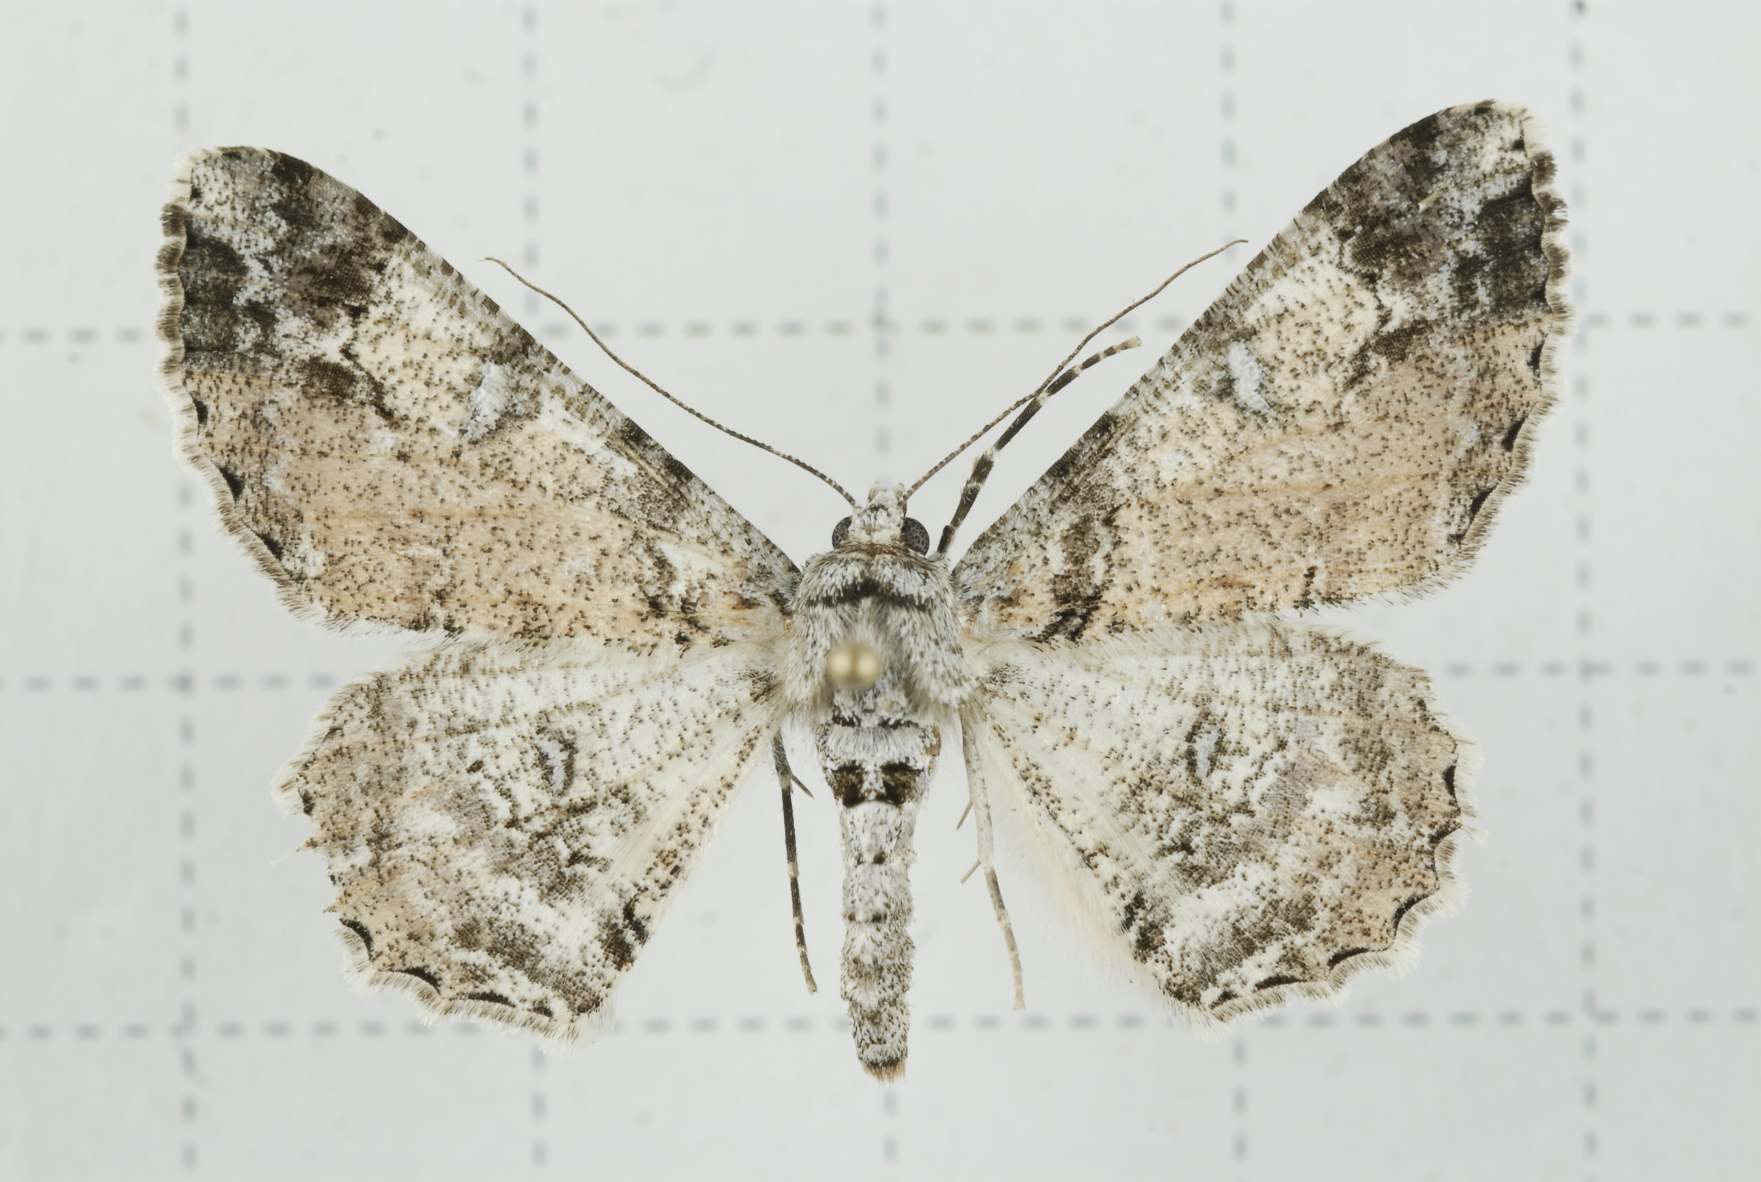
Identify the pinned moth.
Cleora fraterna
